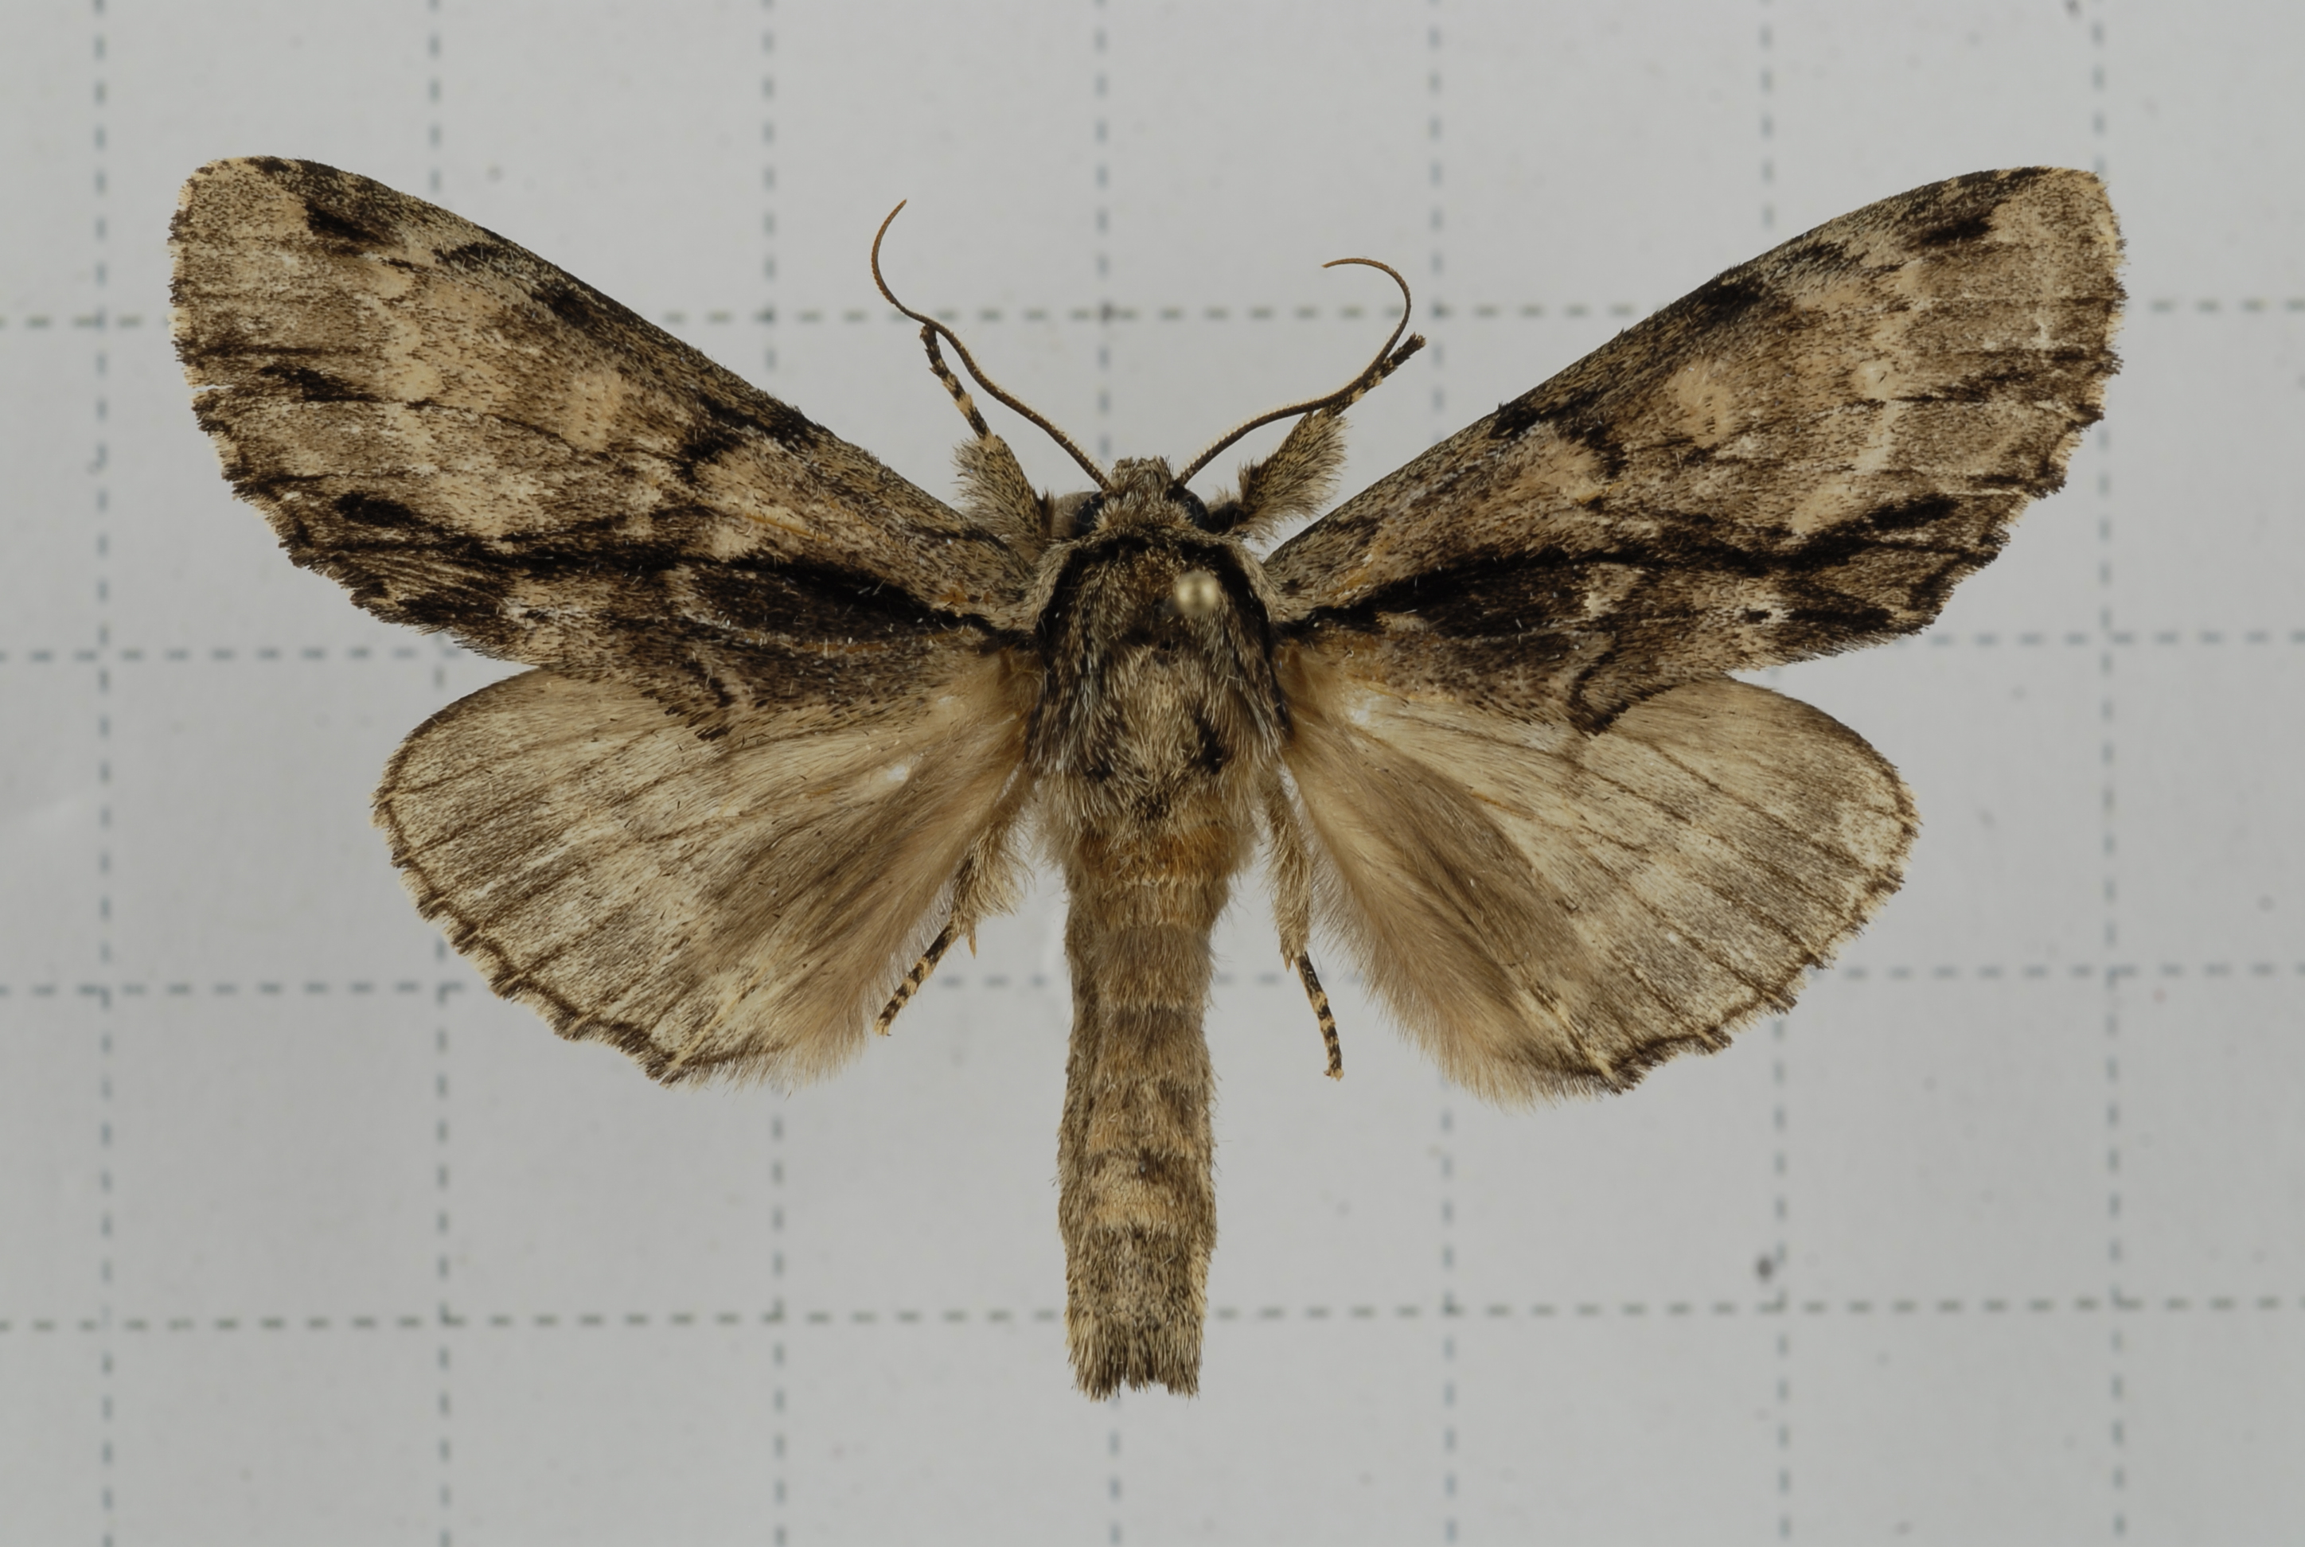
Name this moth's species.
Shaka mushana
